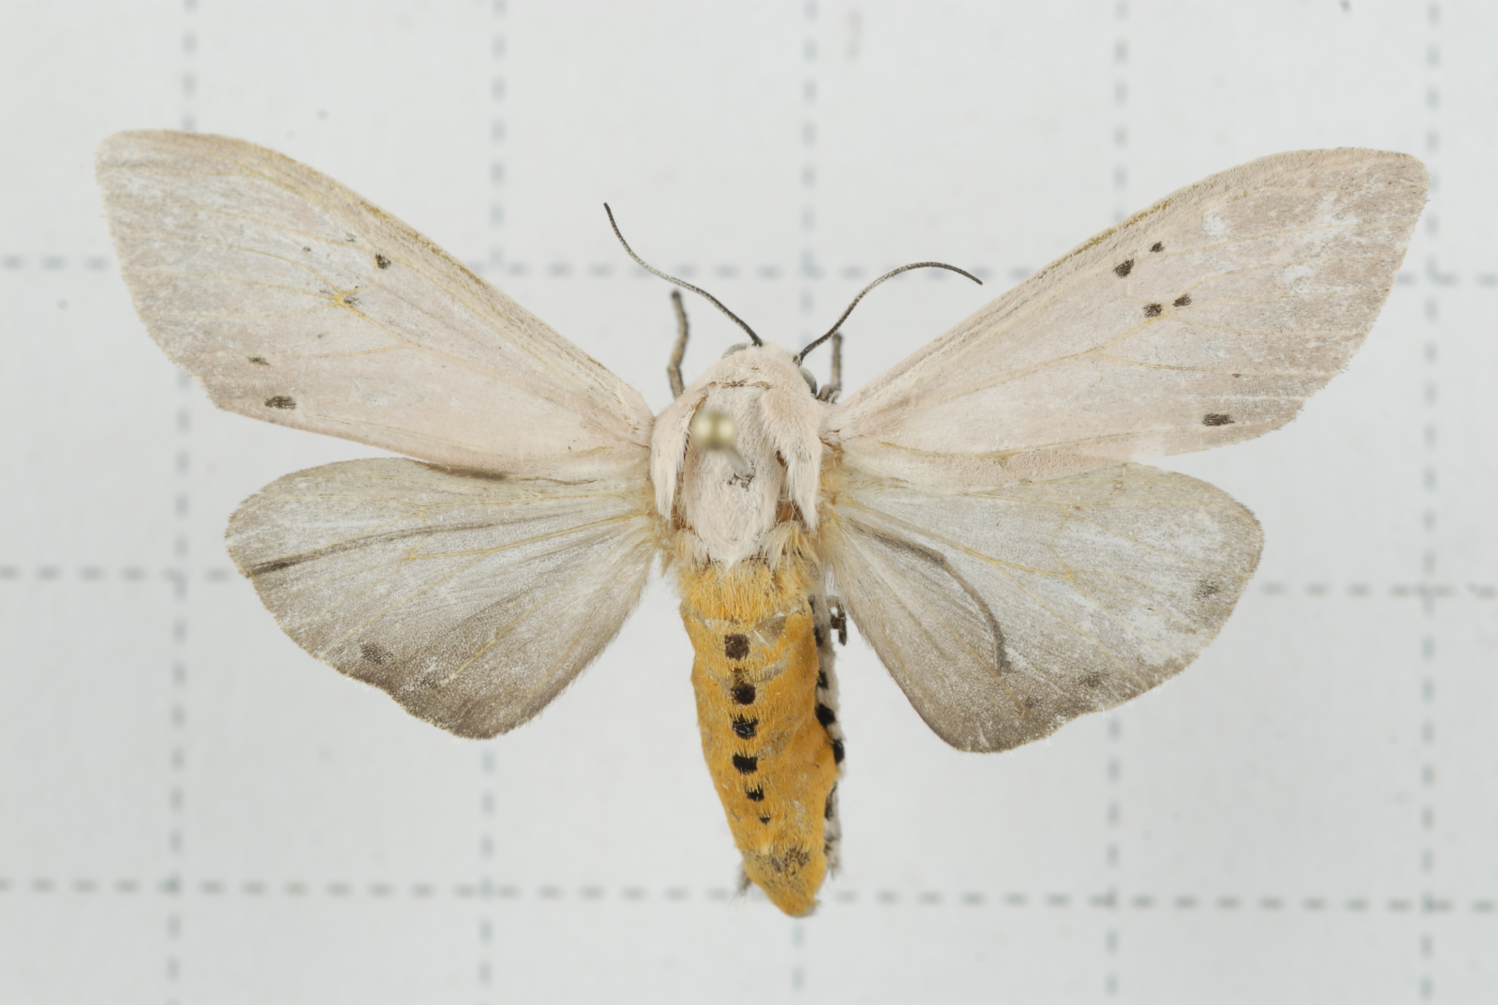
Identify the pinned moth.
Creatonotos transiens koni
